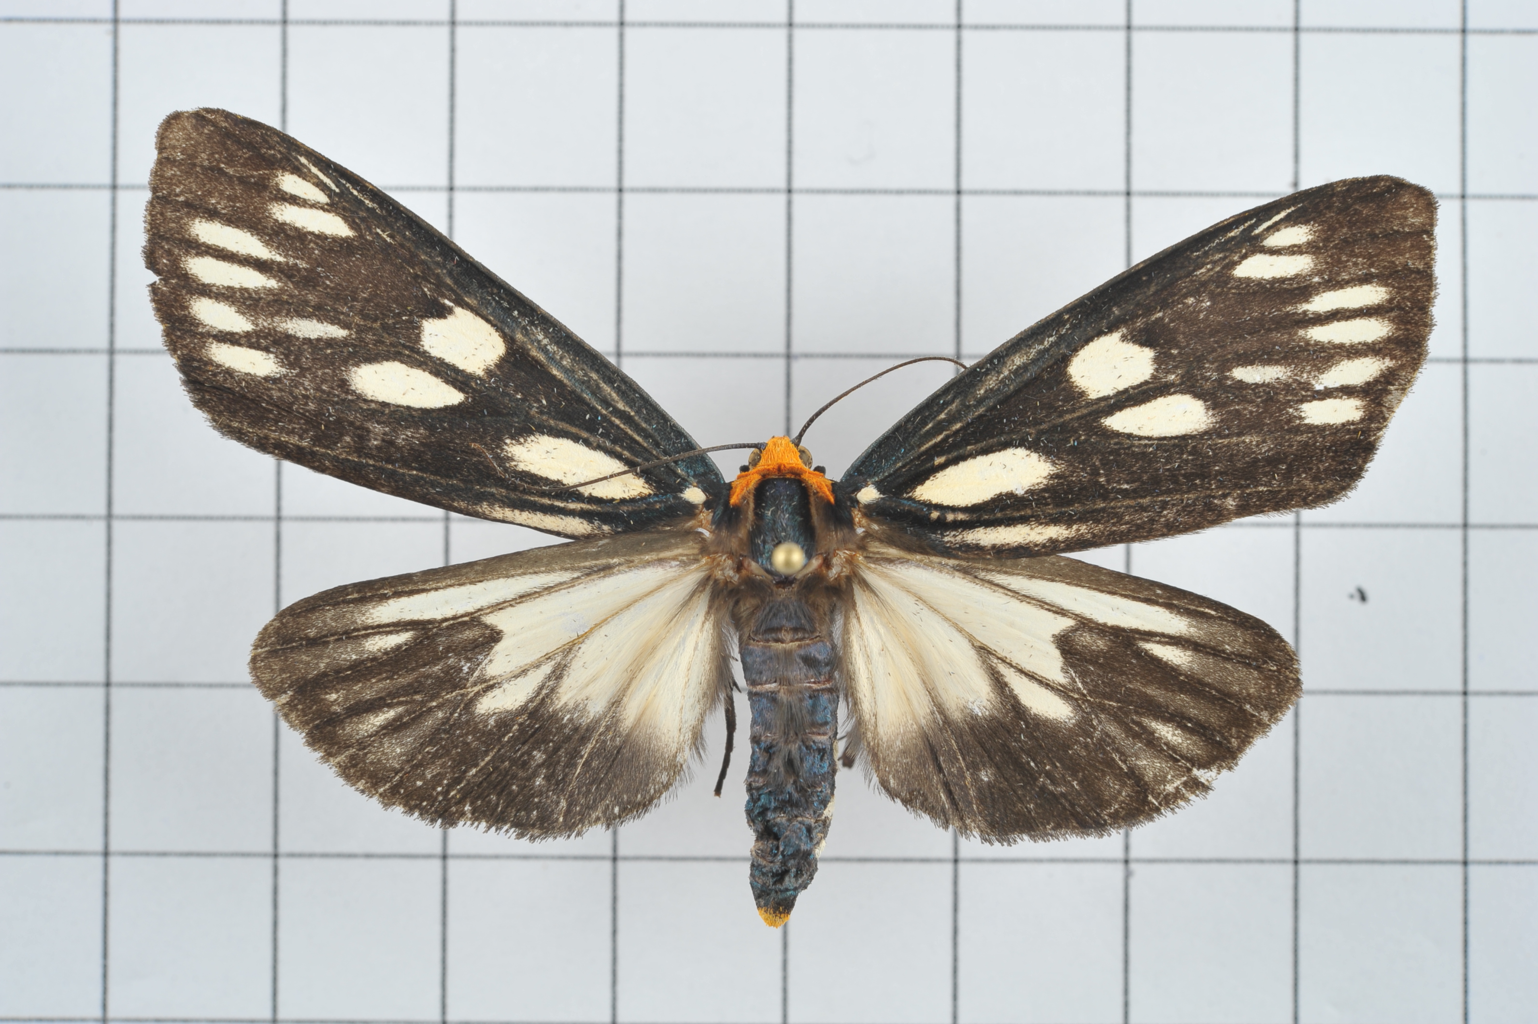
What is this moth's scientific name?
Macrobrochis gigas
